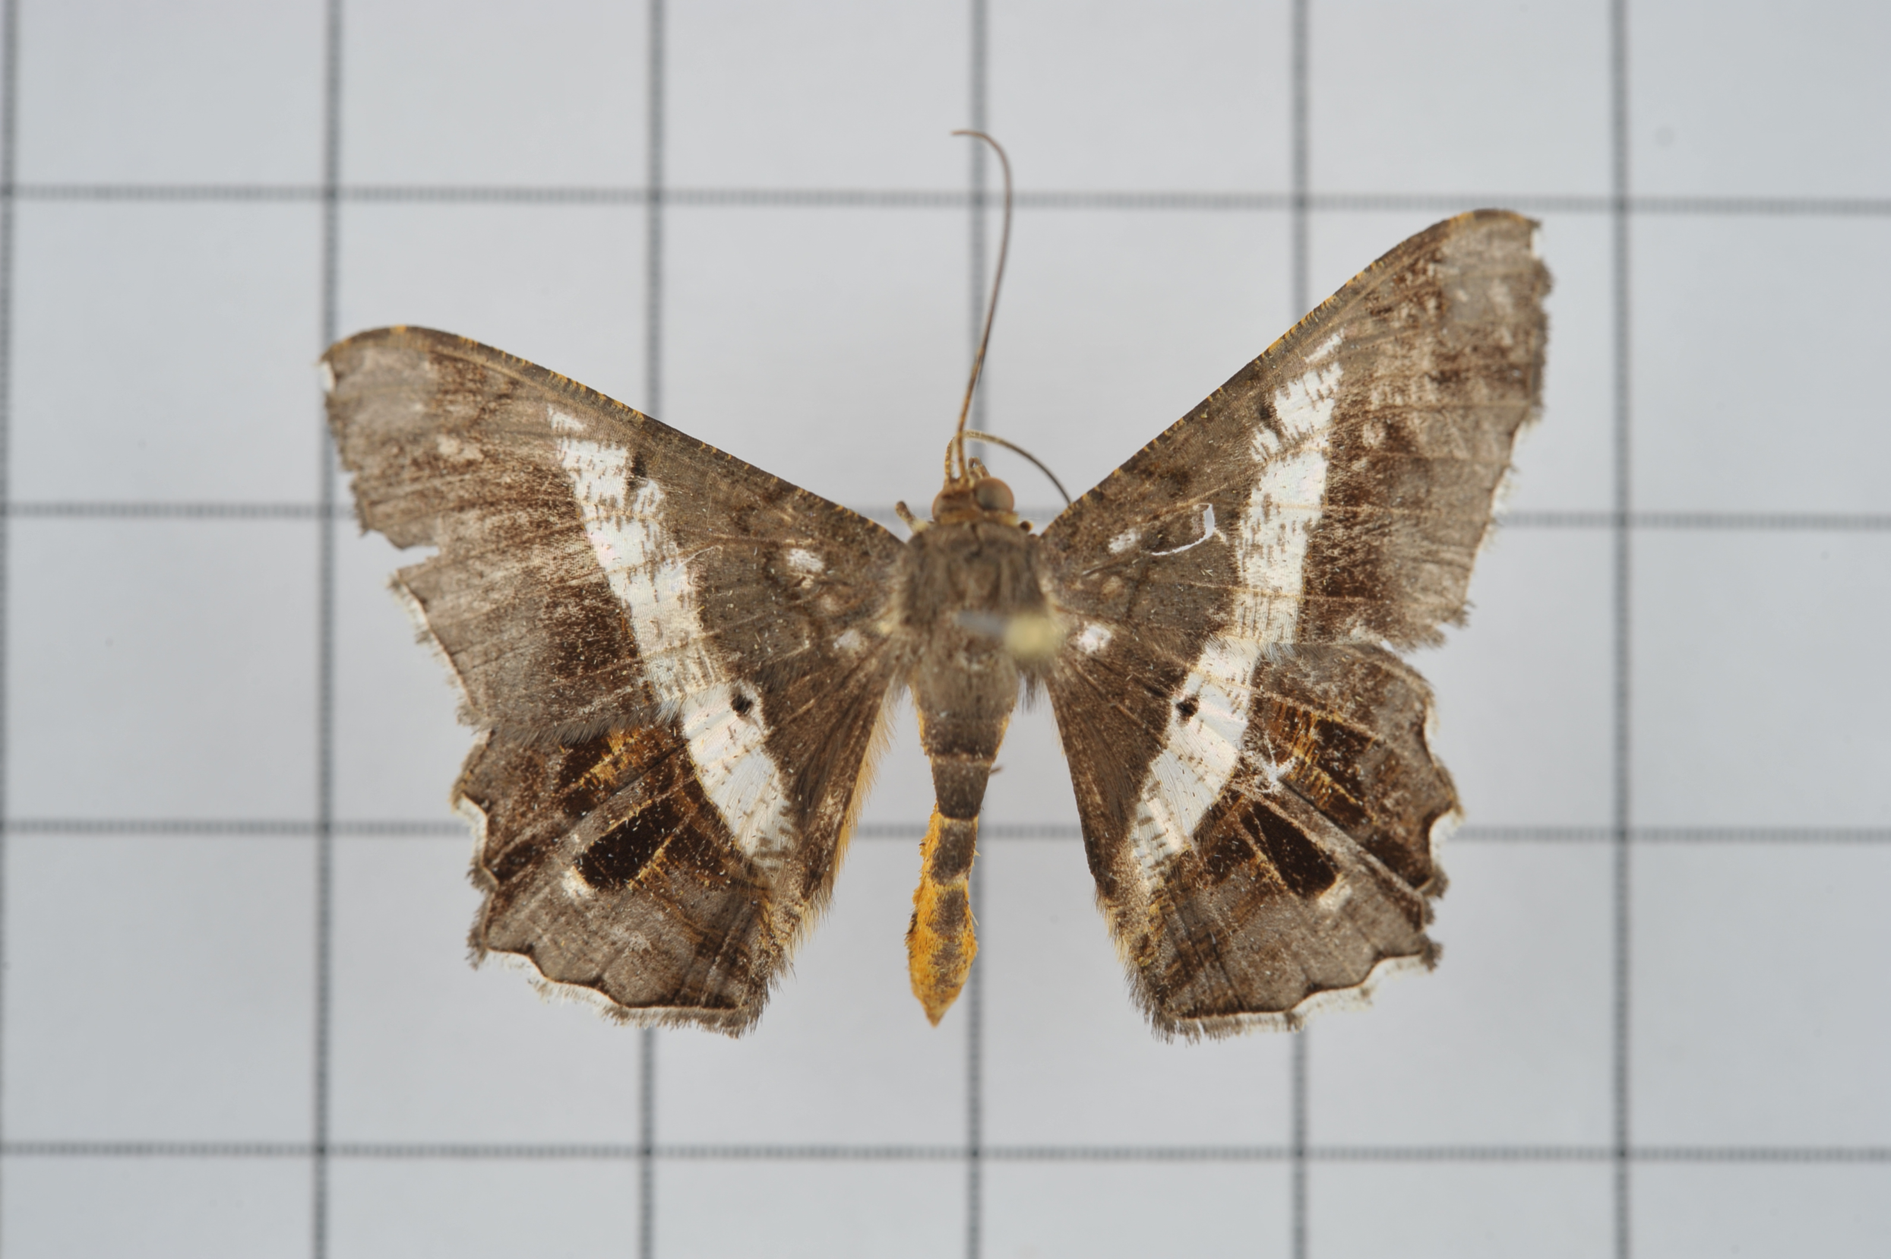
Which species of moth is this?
Chiasmia eleonora eleonora
